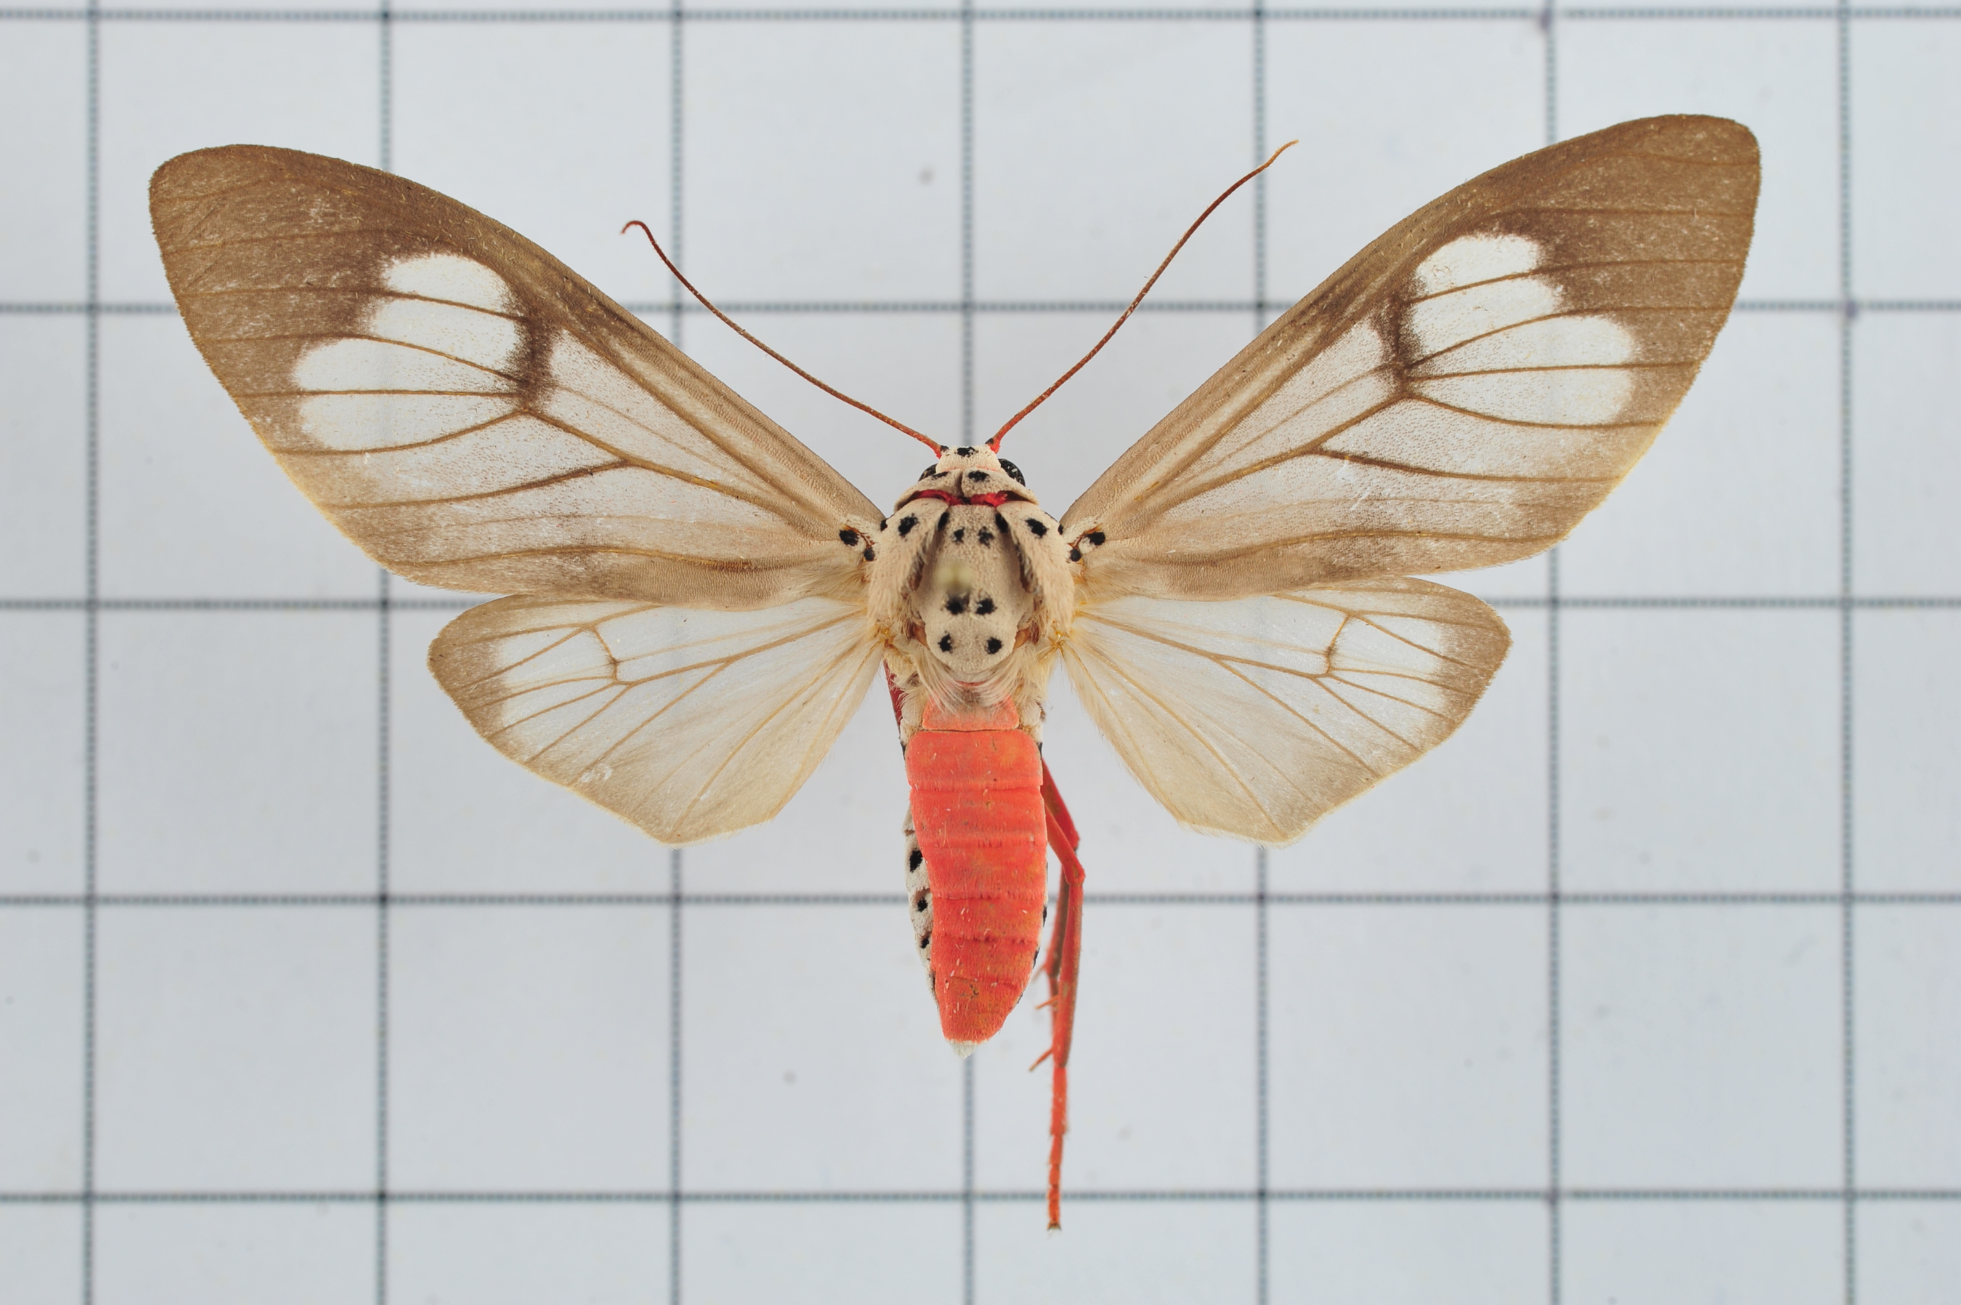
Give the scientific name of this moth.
Amerila astreus
